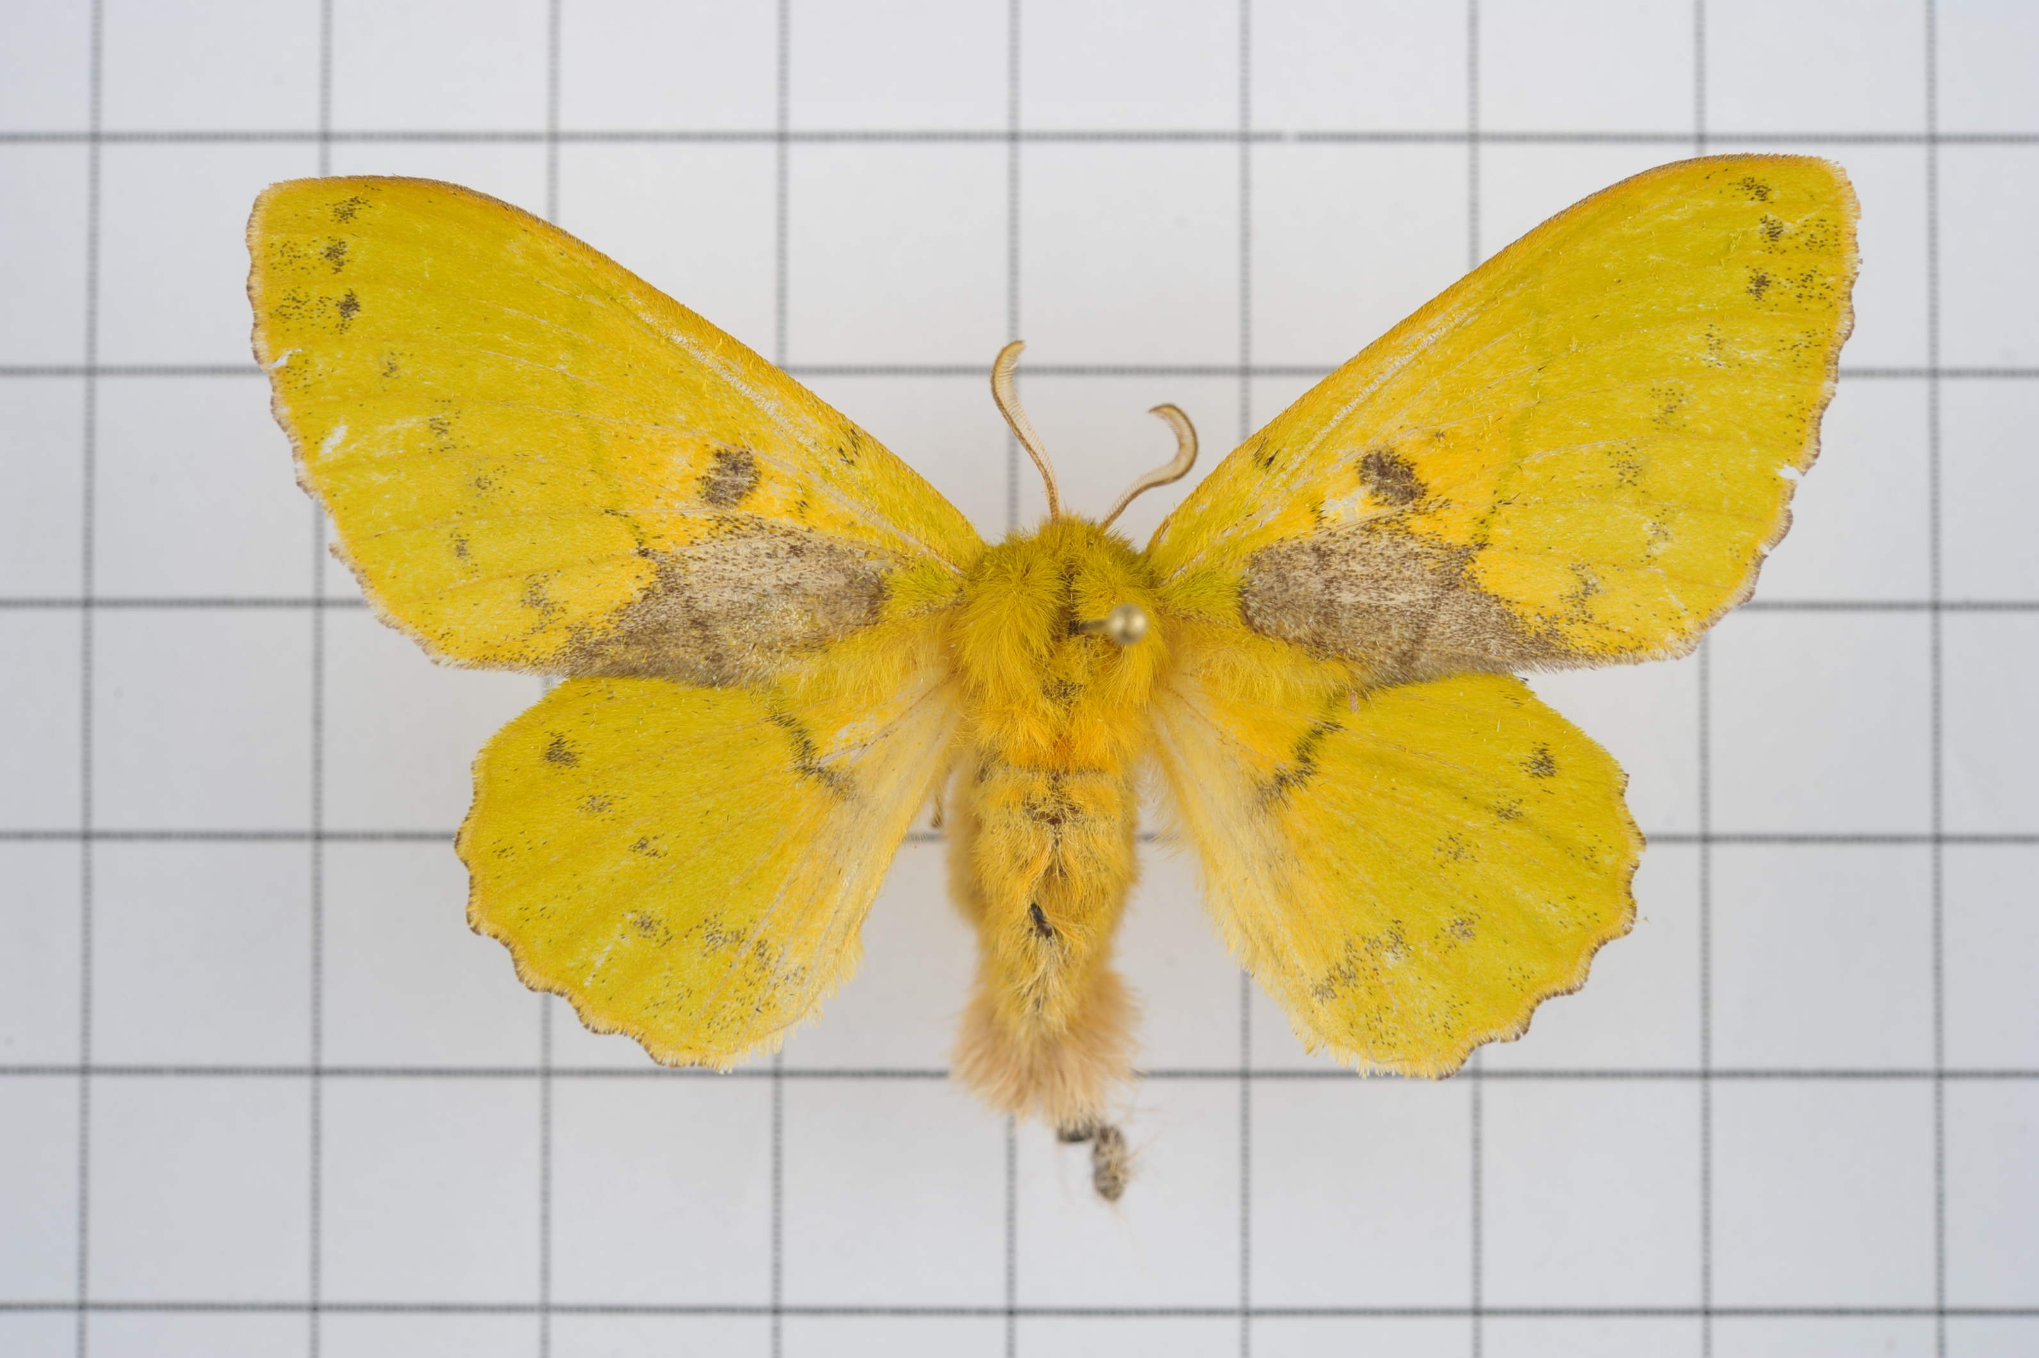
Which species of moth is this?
Trabala vishnou guttata
